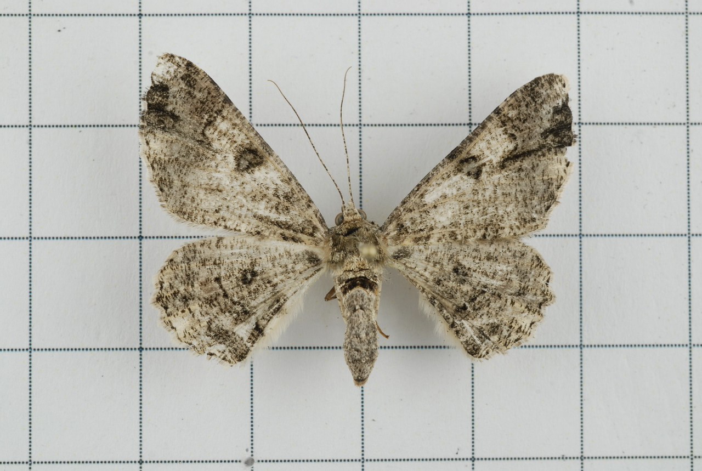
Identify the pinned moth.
Cleora alienaria
